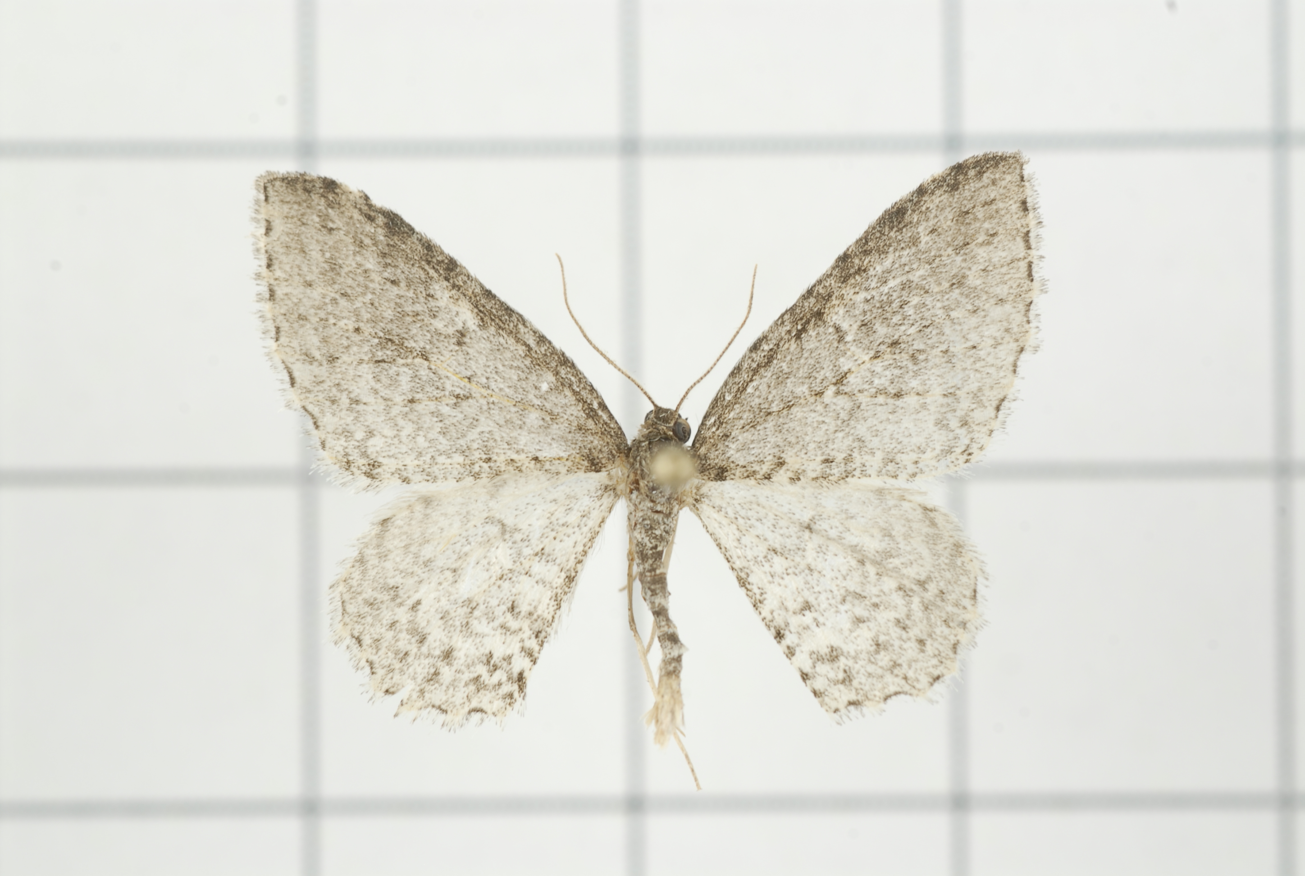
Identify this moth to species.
Hydrelia bicauliata
